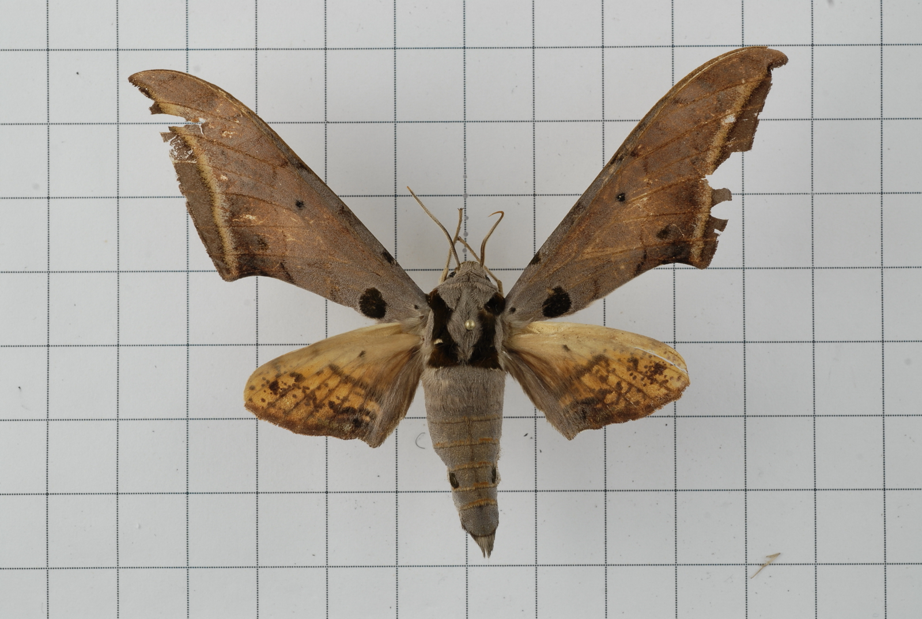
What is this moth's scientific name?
Ambulyx semiplacida
